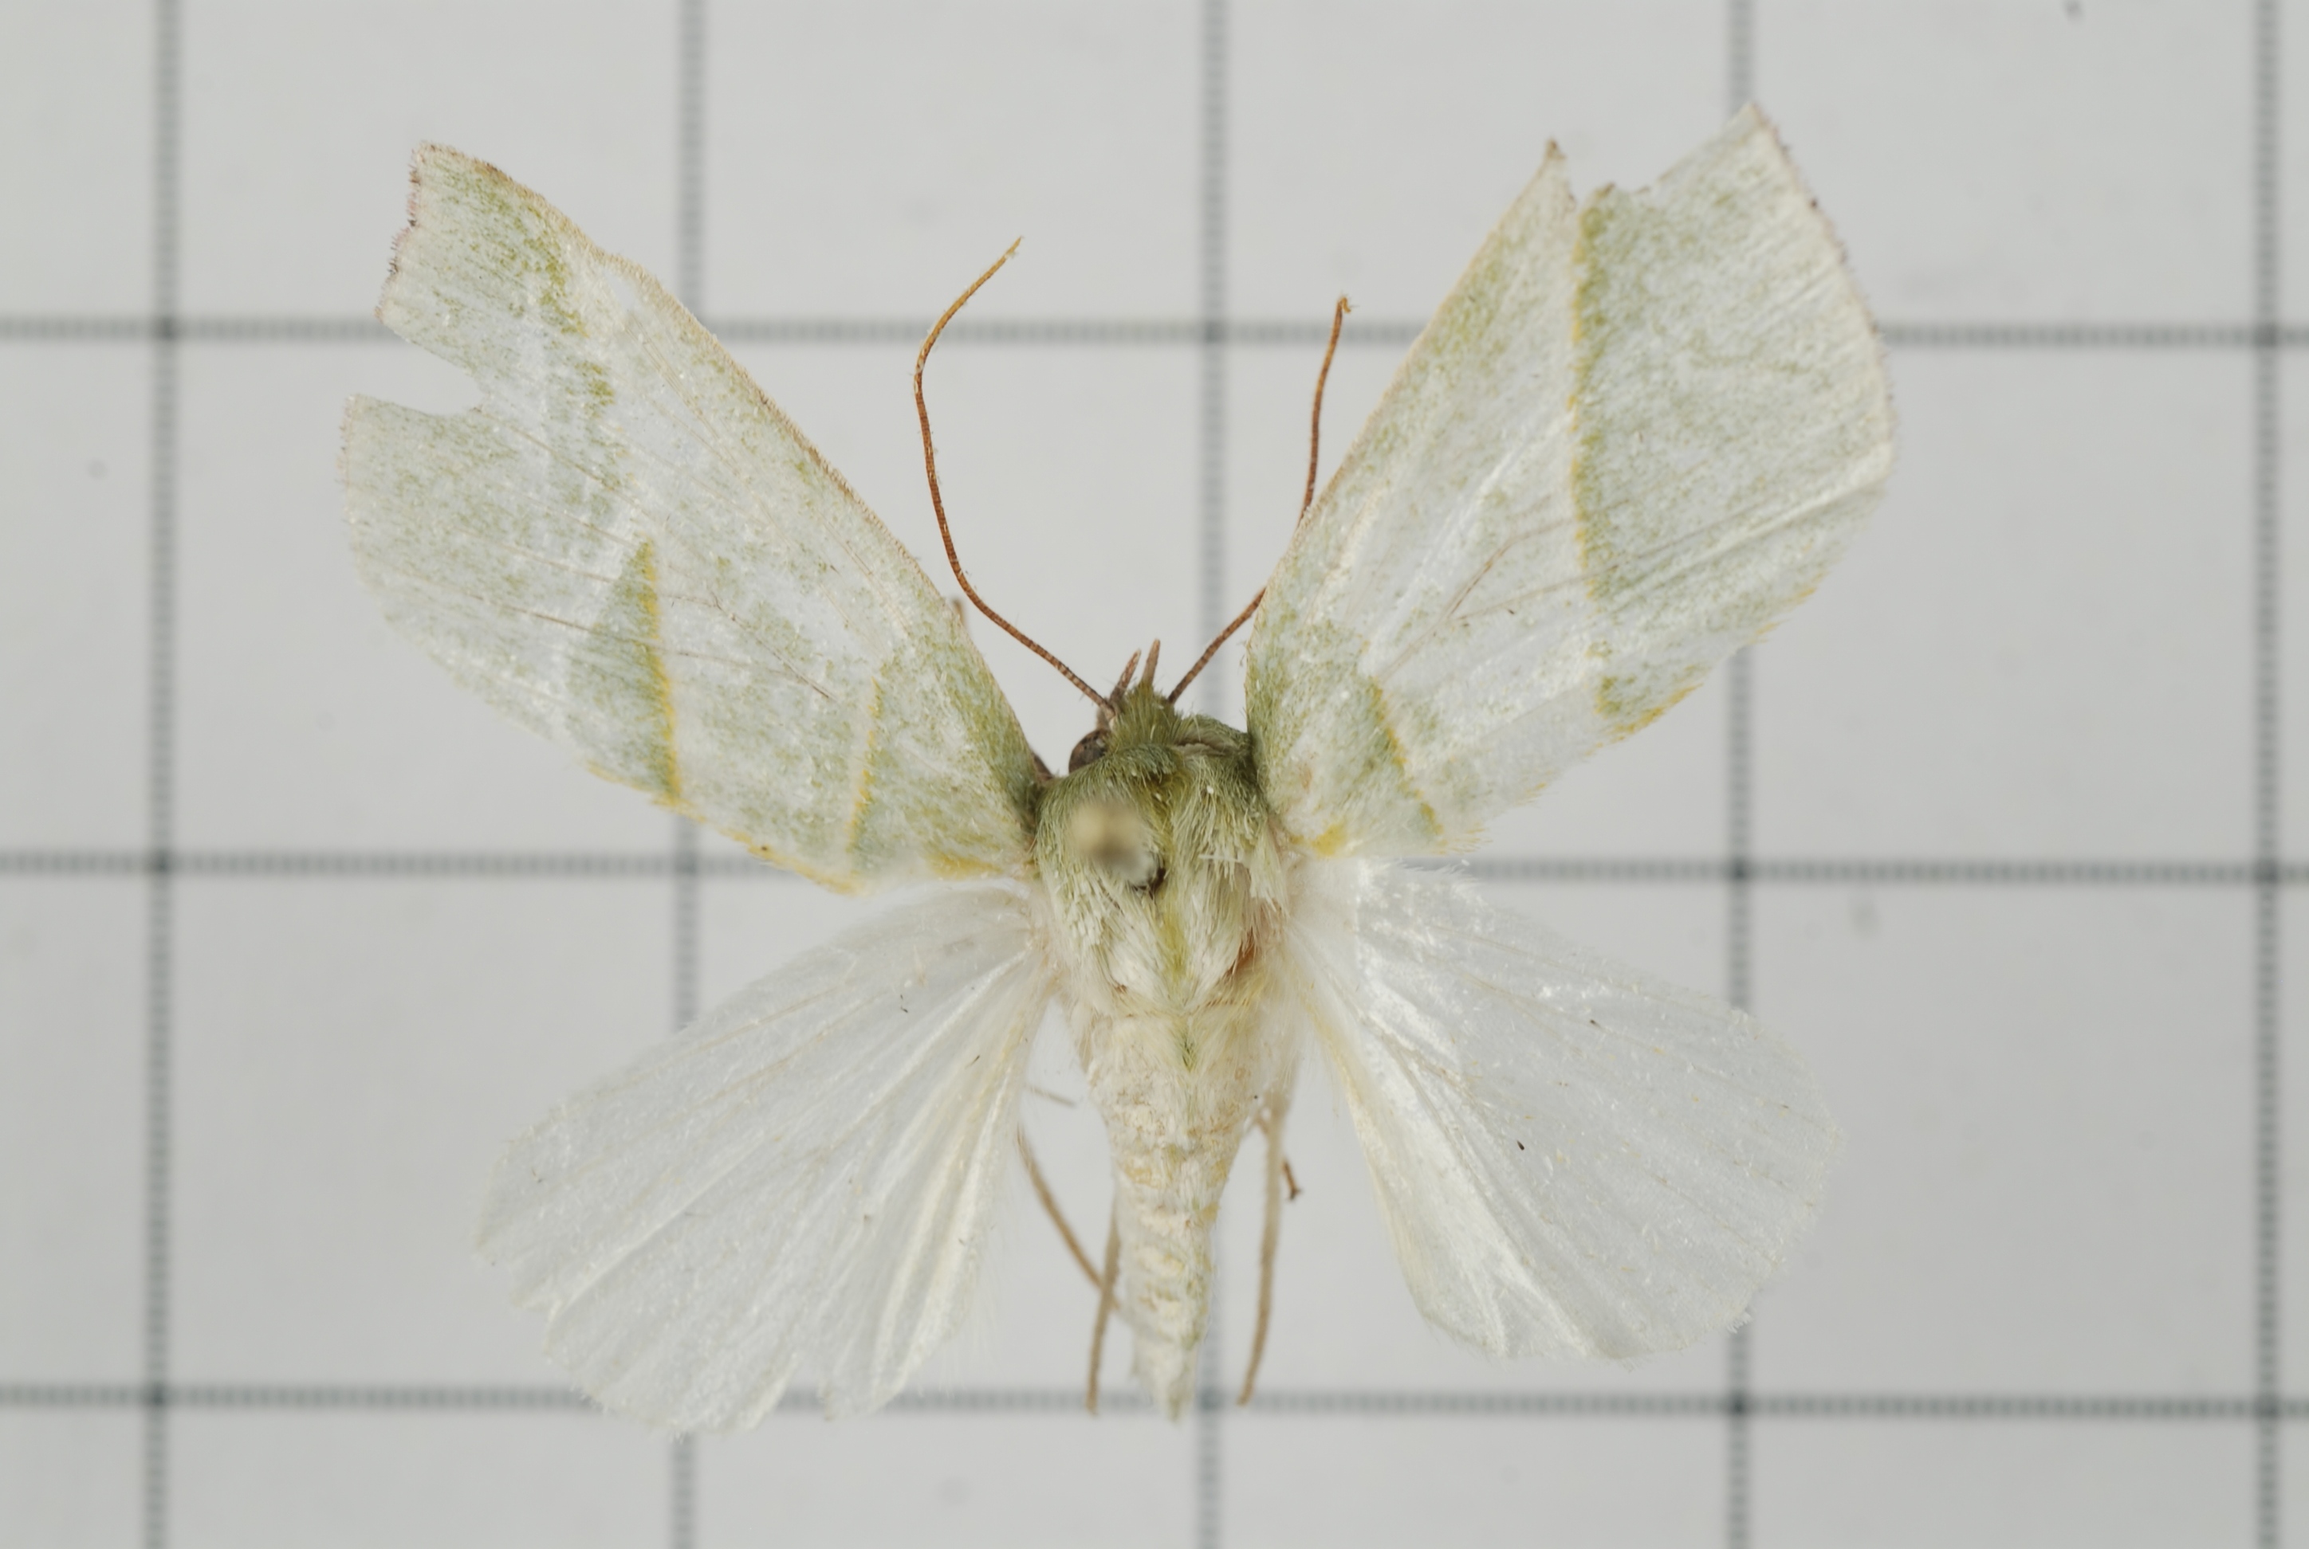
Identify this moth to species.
Hylophilodes rara
